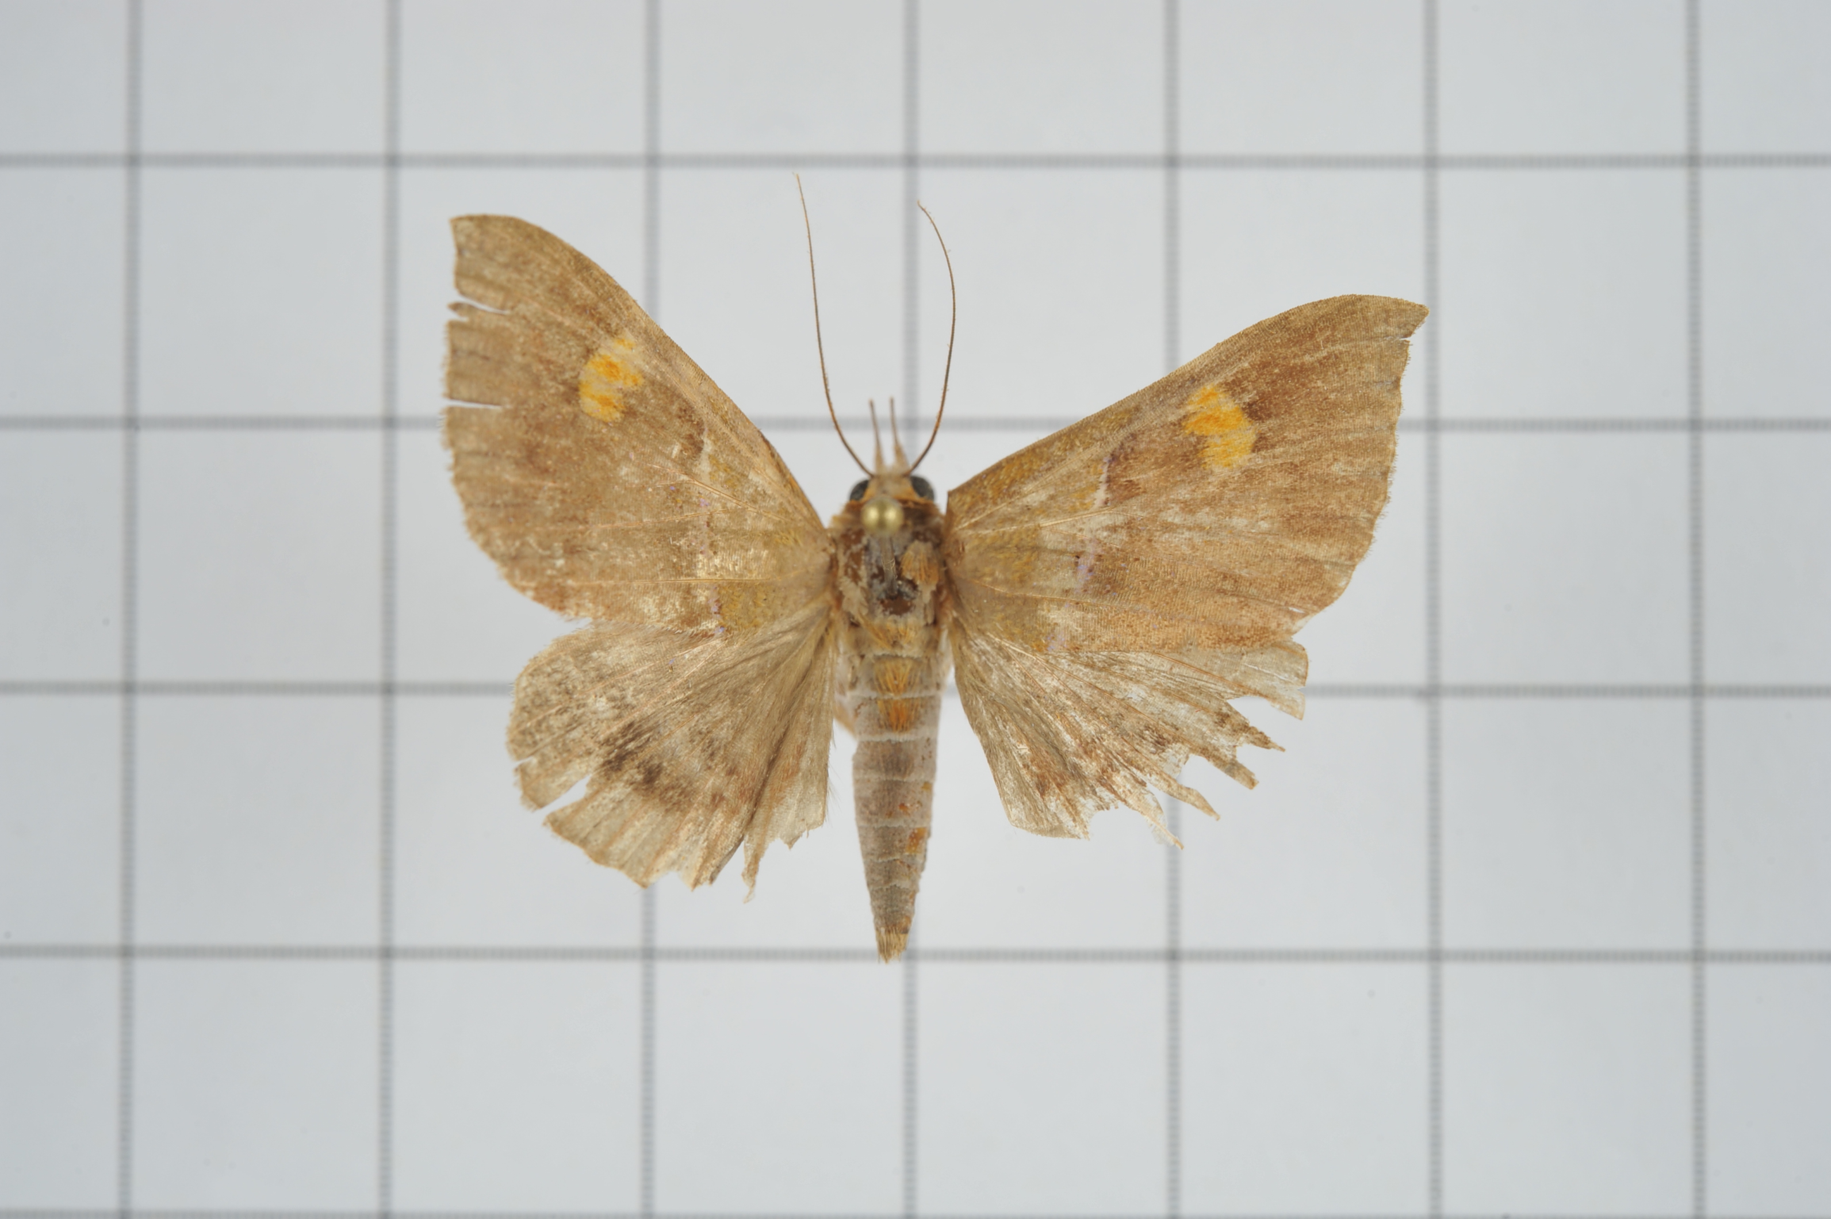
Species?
Sympis rufibasis
